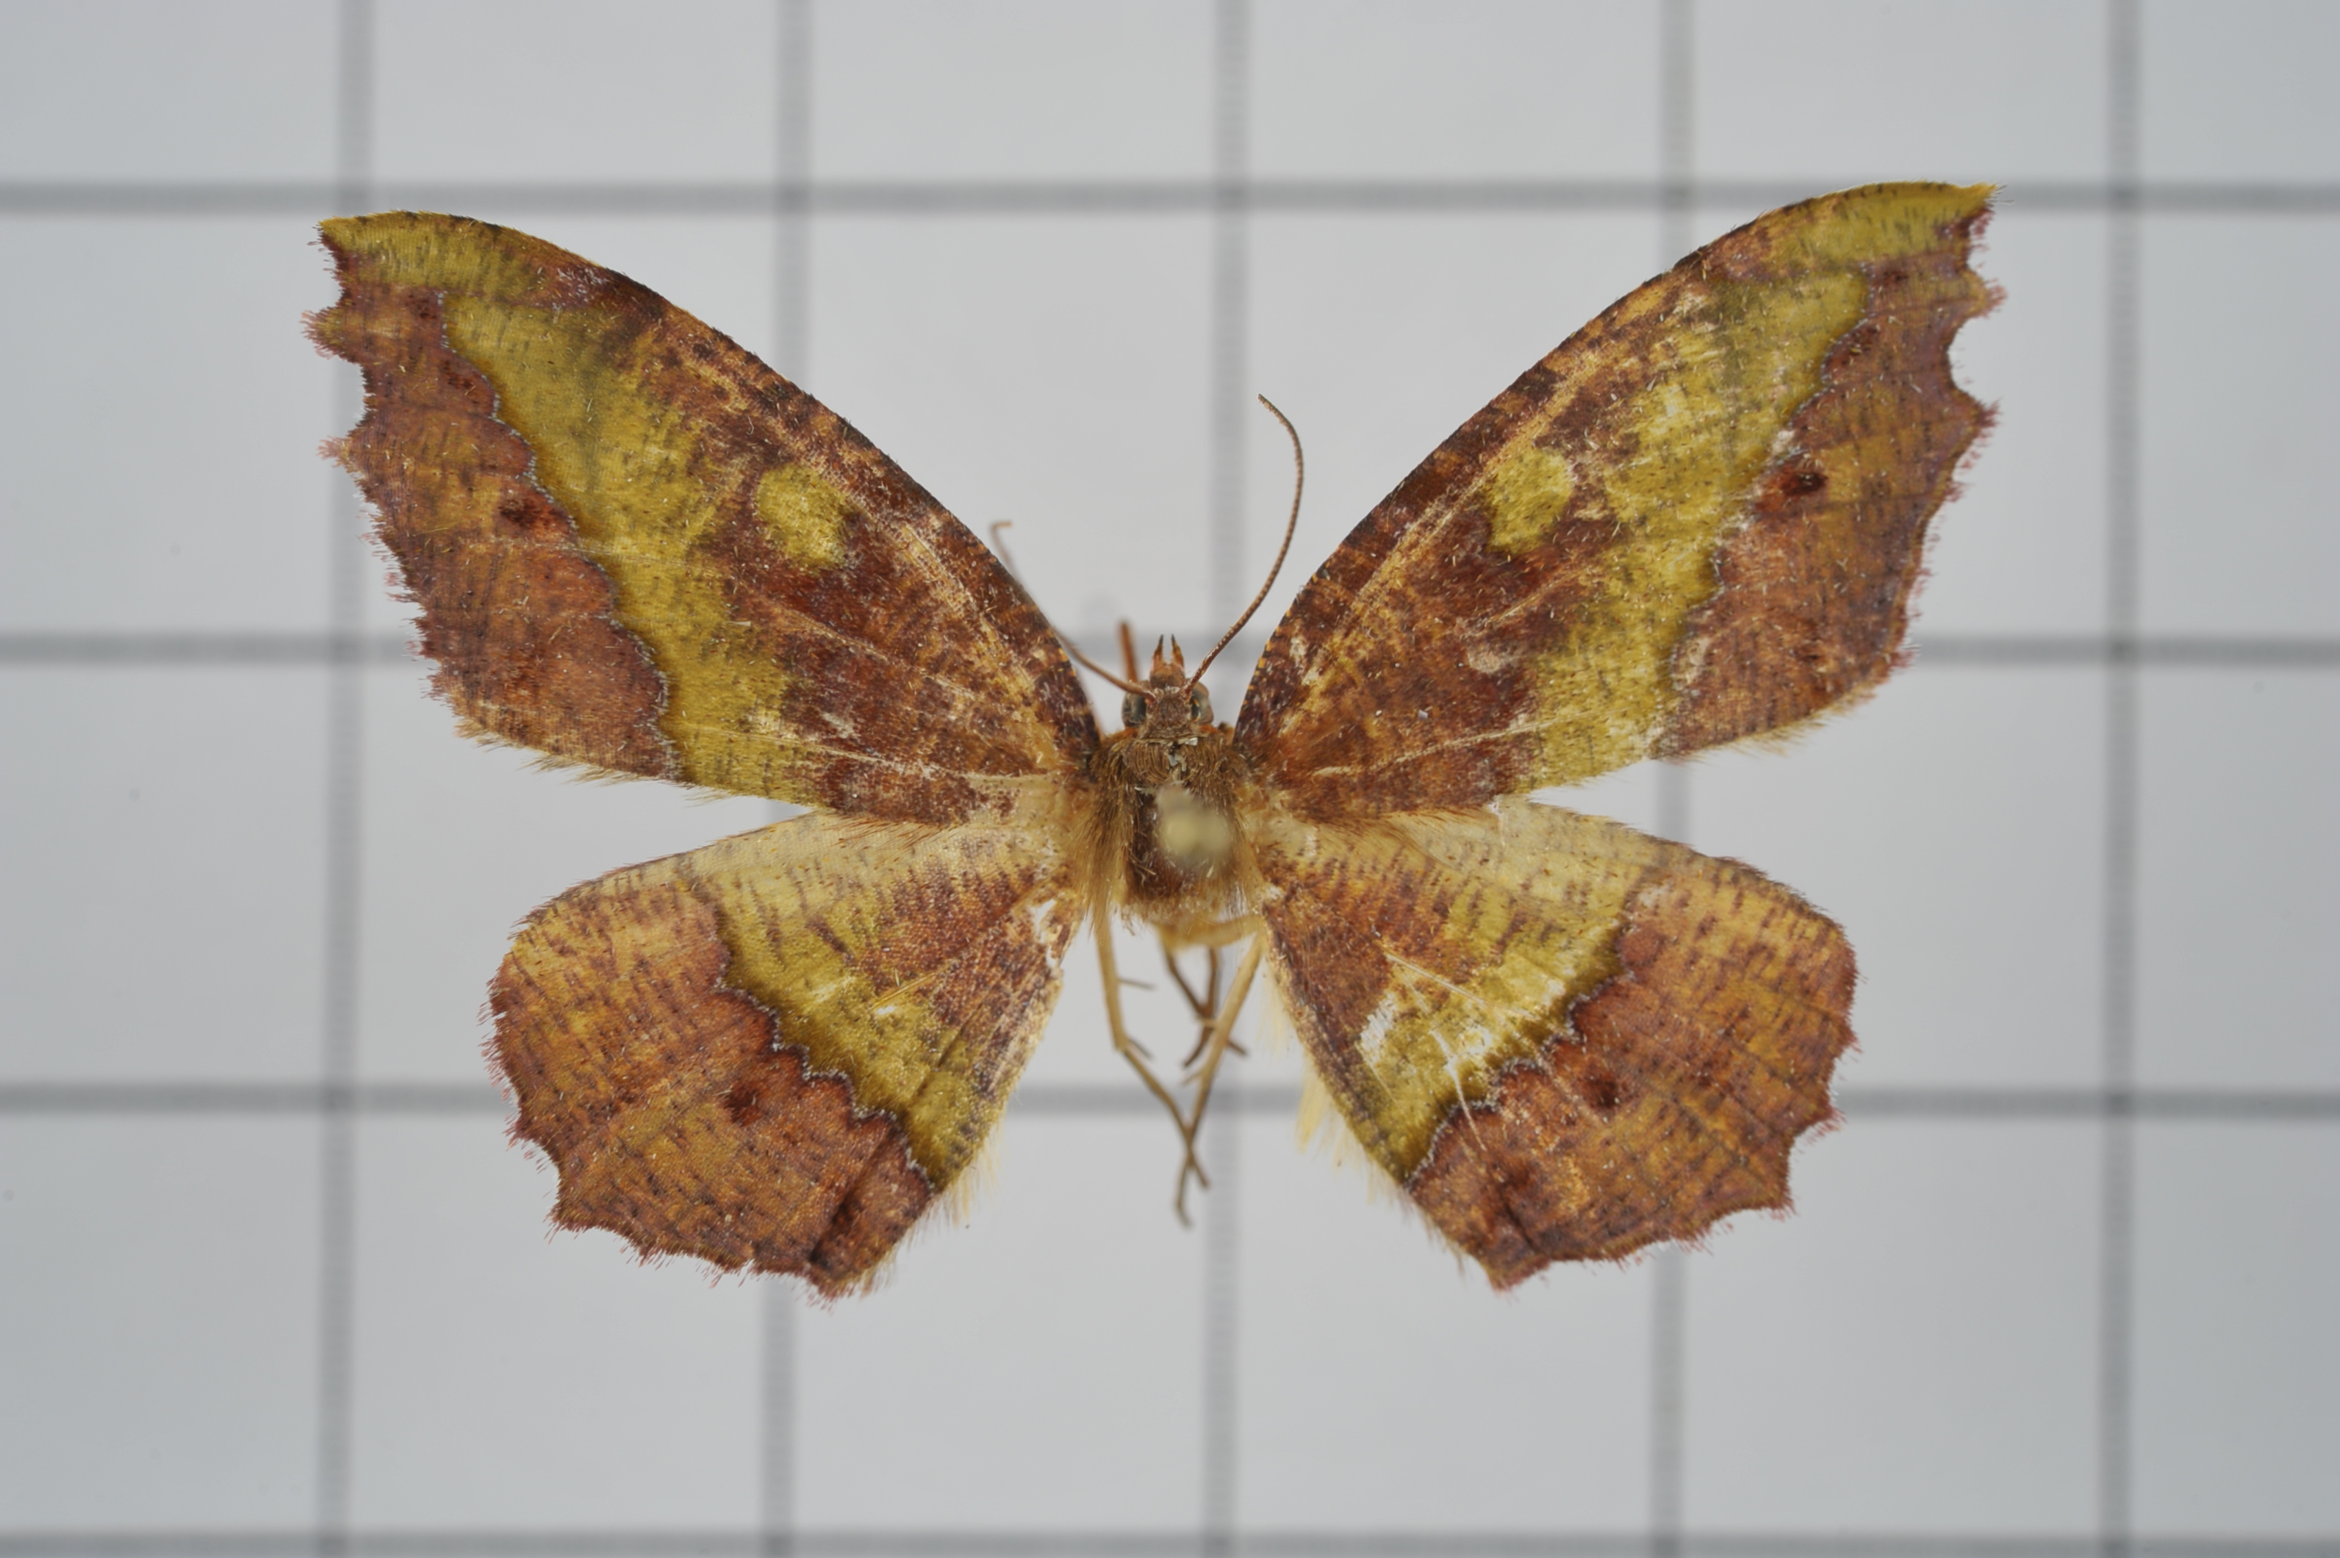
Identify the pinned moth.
Leptomiza calcearia calcearia
